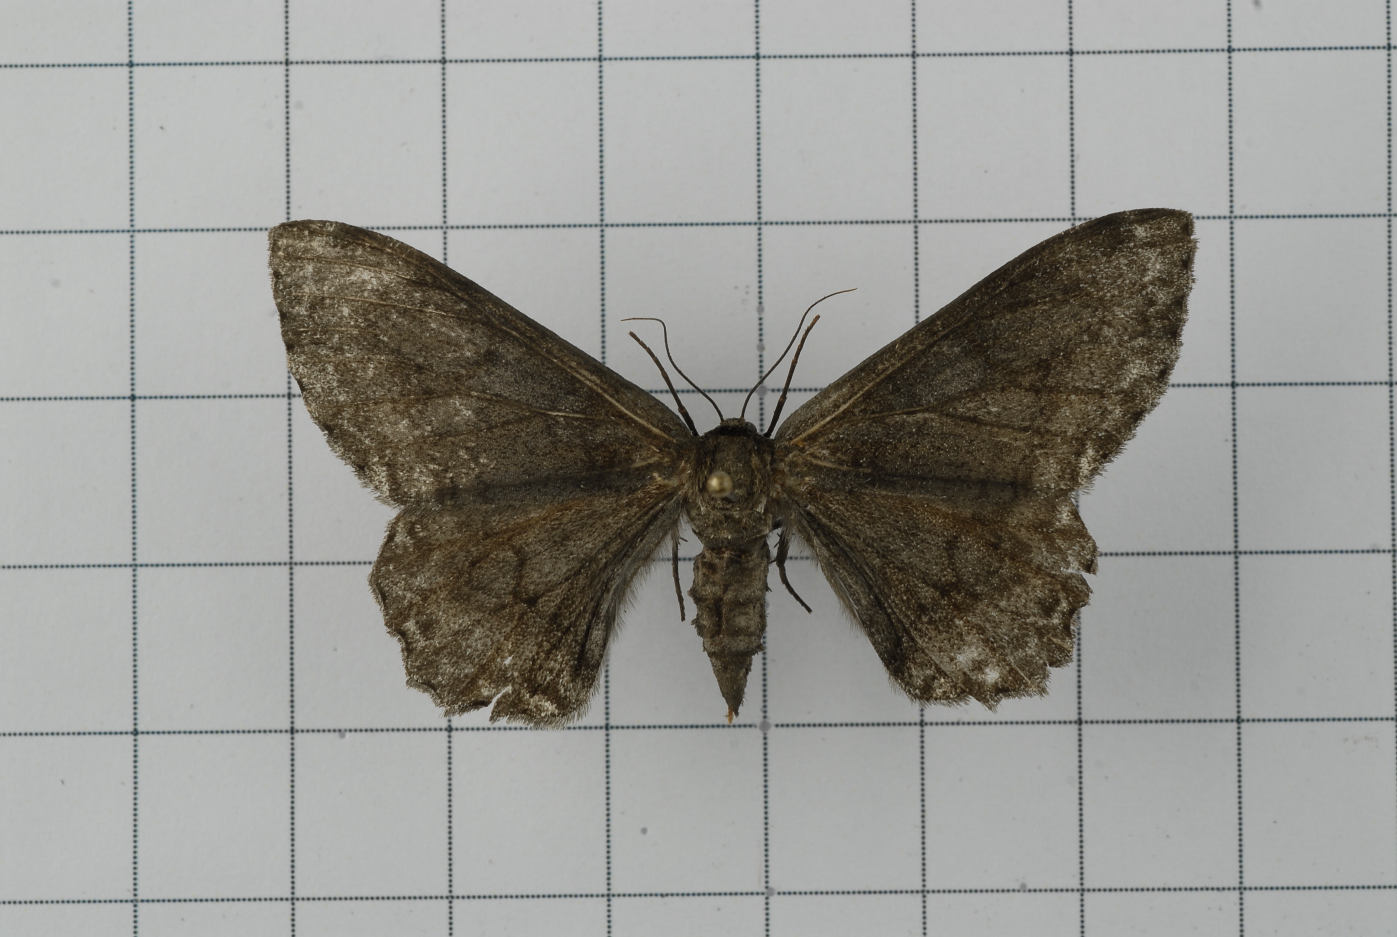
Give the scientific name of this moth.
Cusiala boarmoides boarmoides
